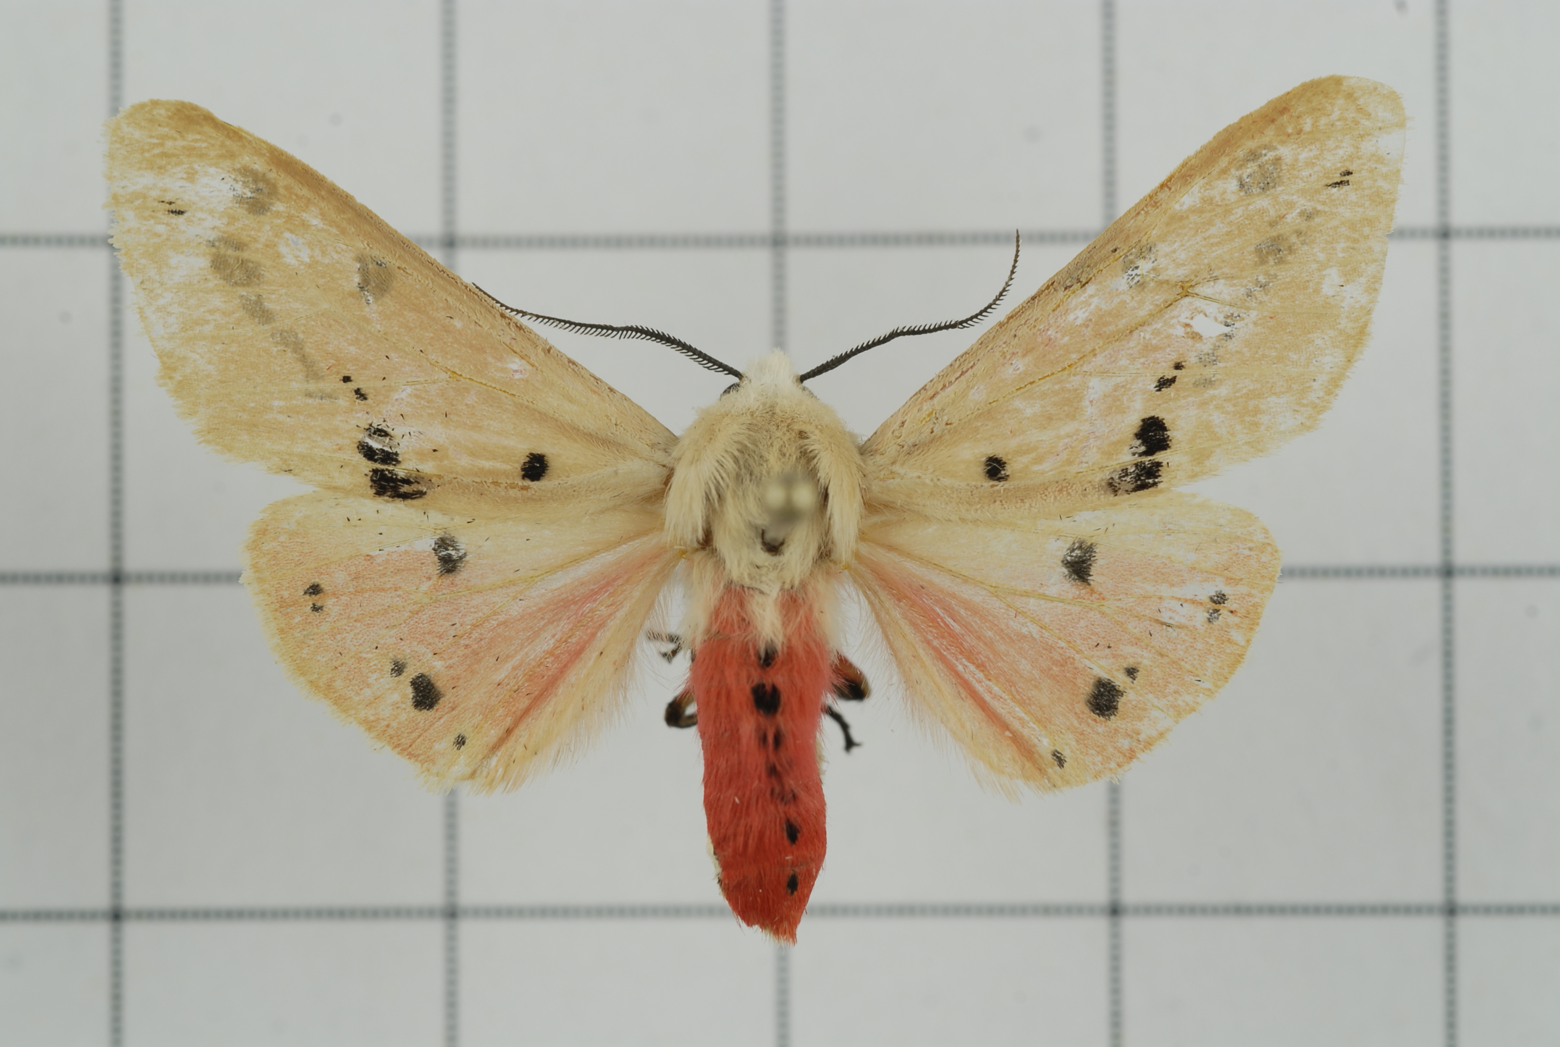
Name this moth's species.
Spilarctia nydia werneri
